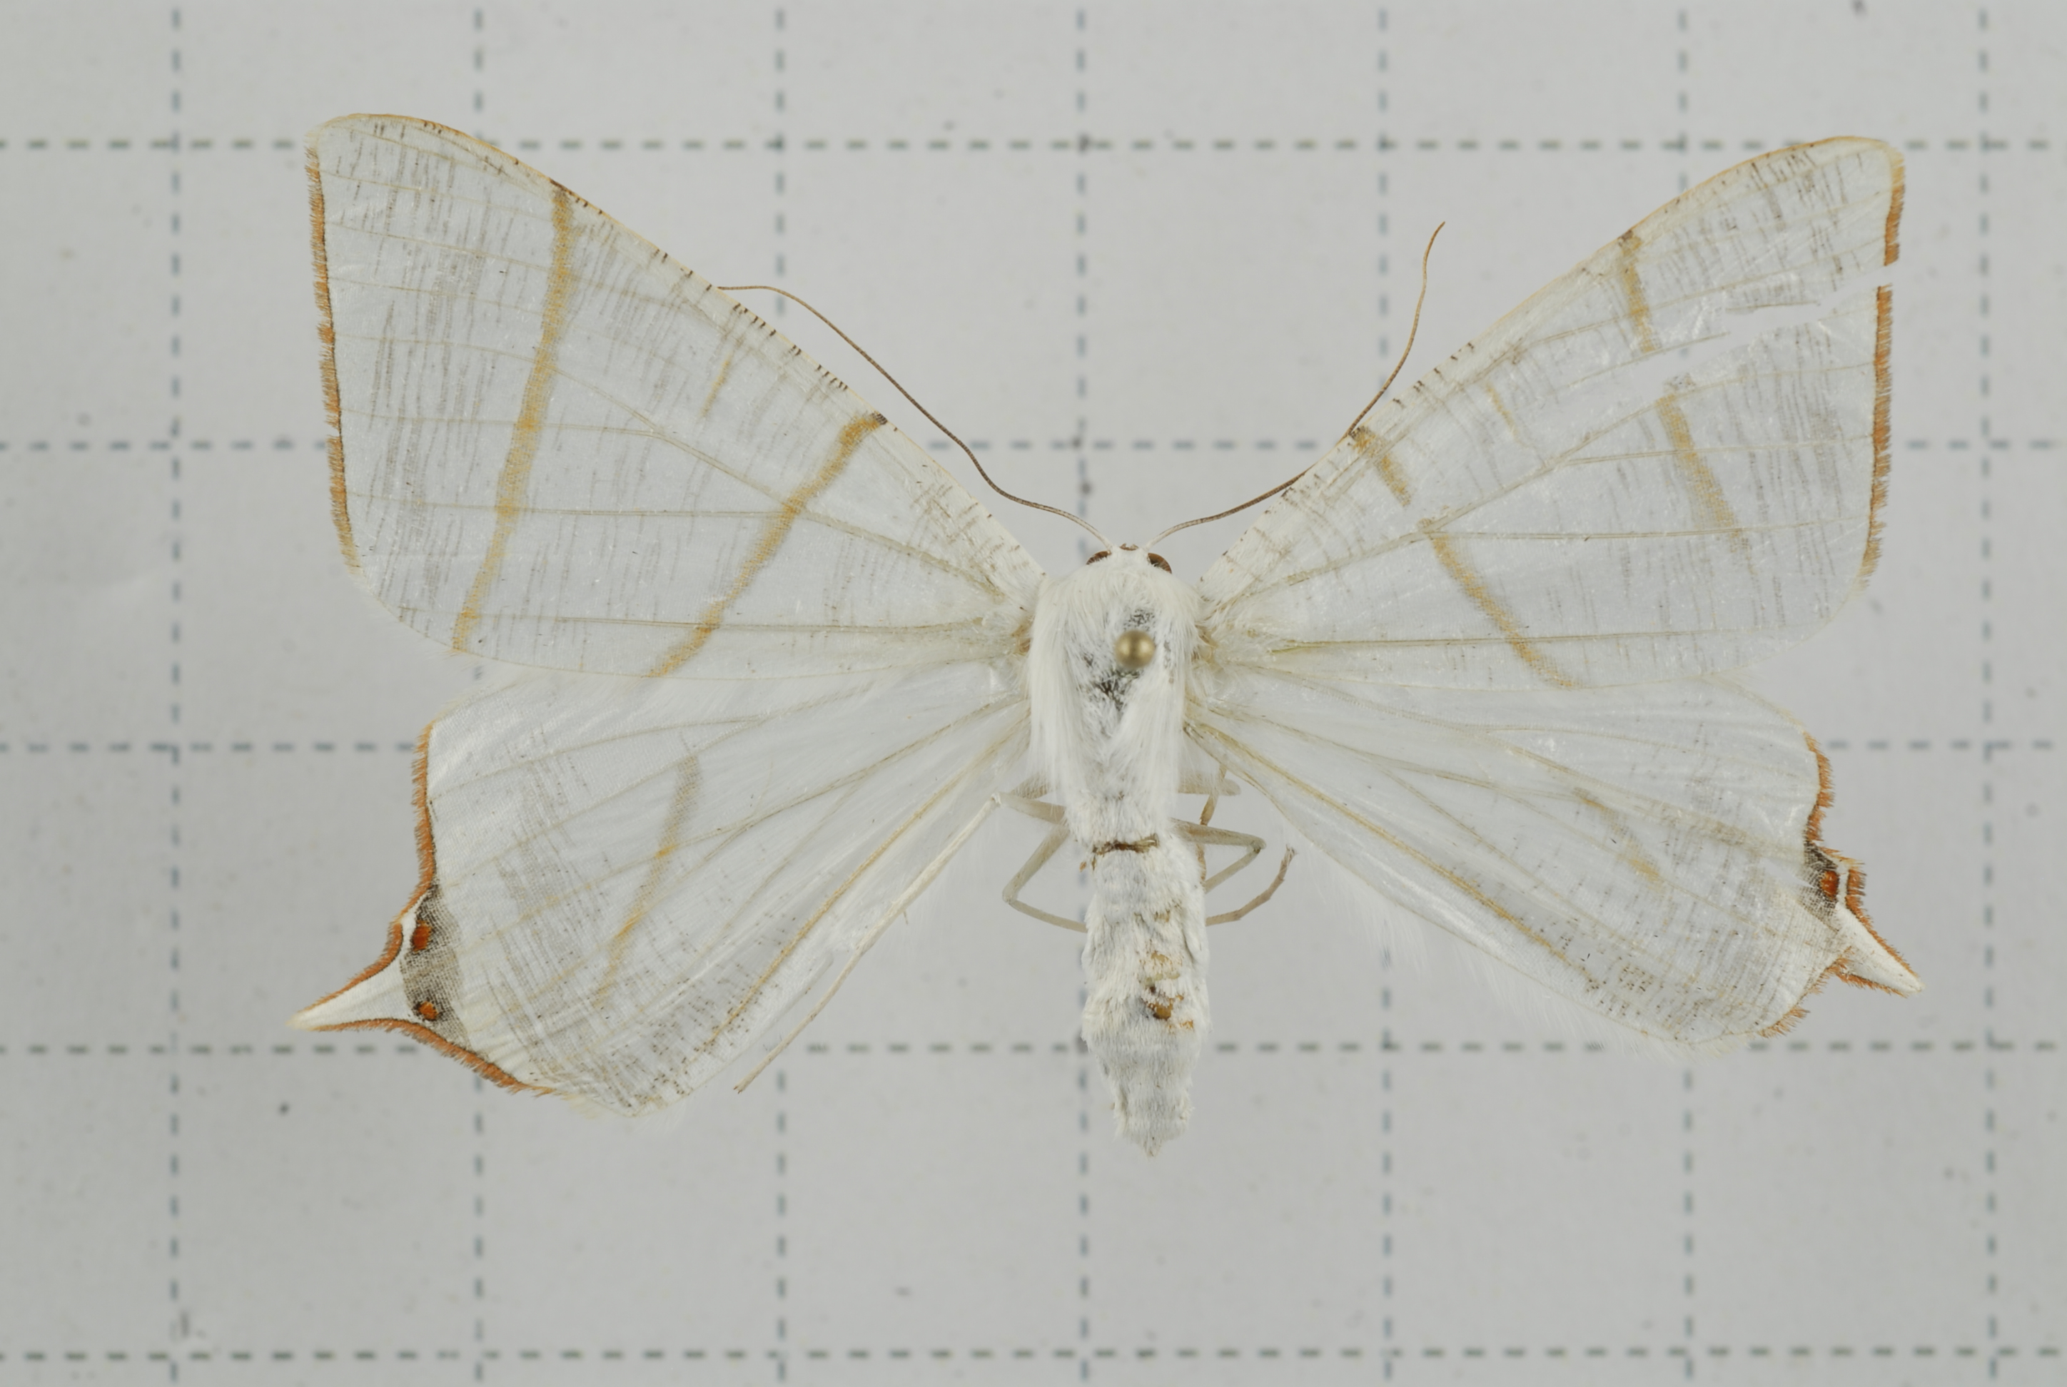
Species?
Ourapteryx changi
